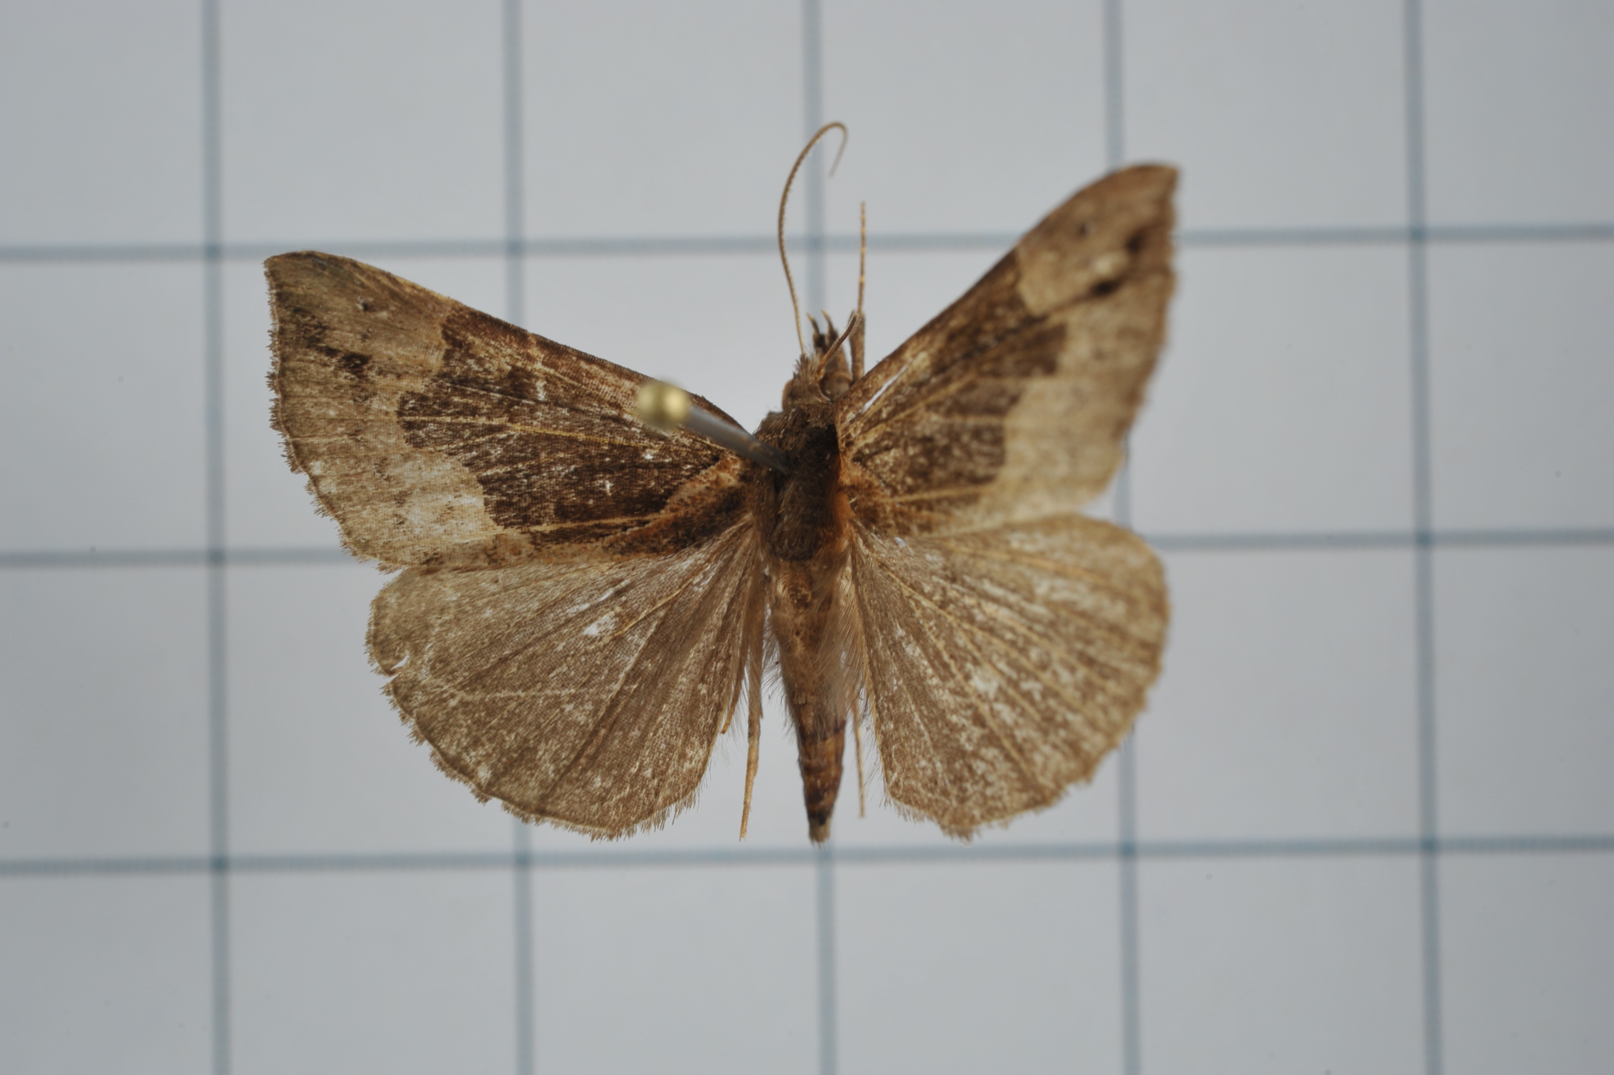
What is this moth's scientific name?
Hypena vestita
